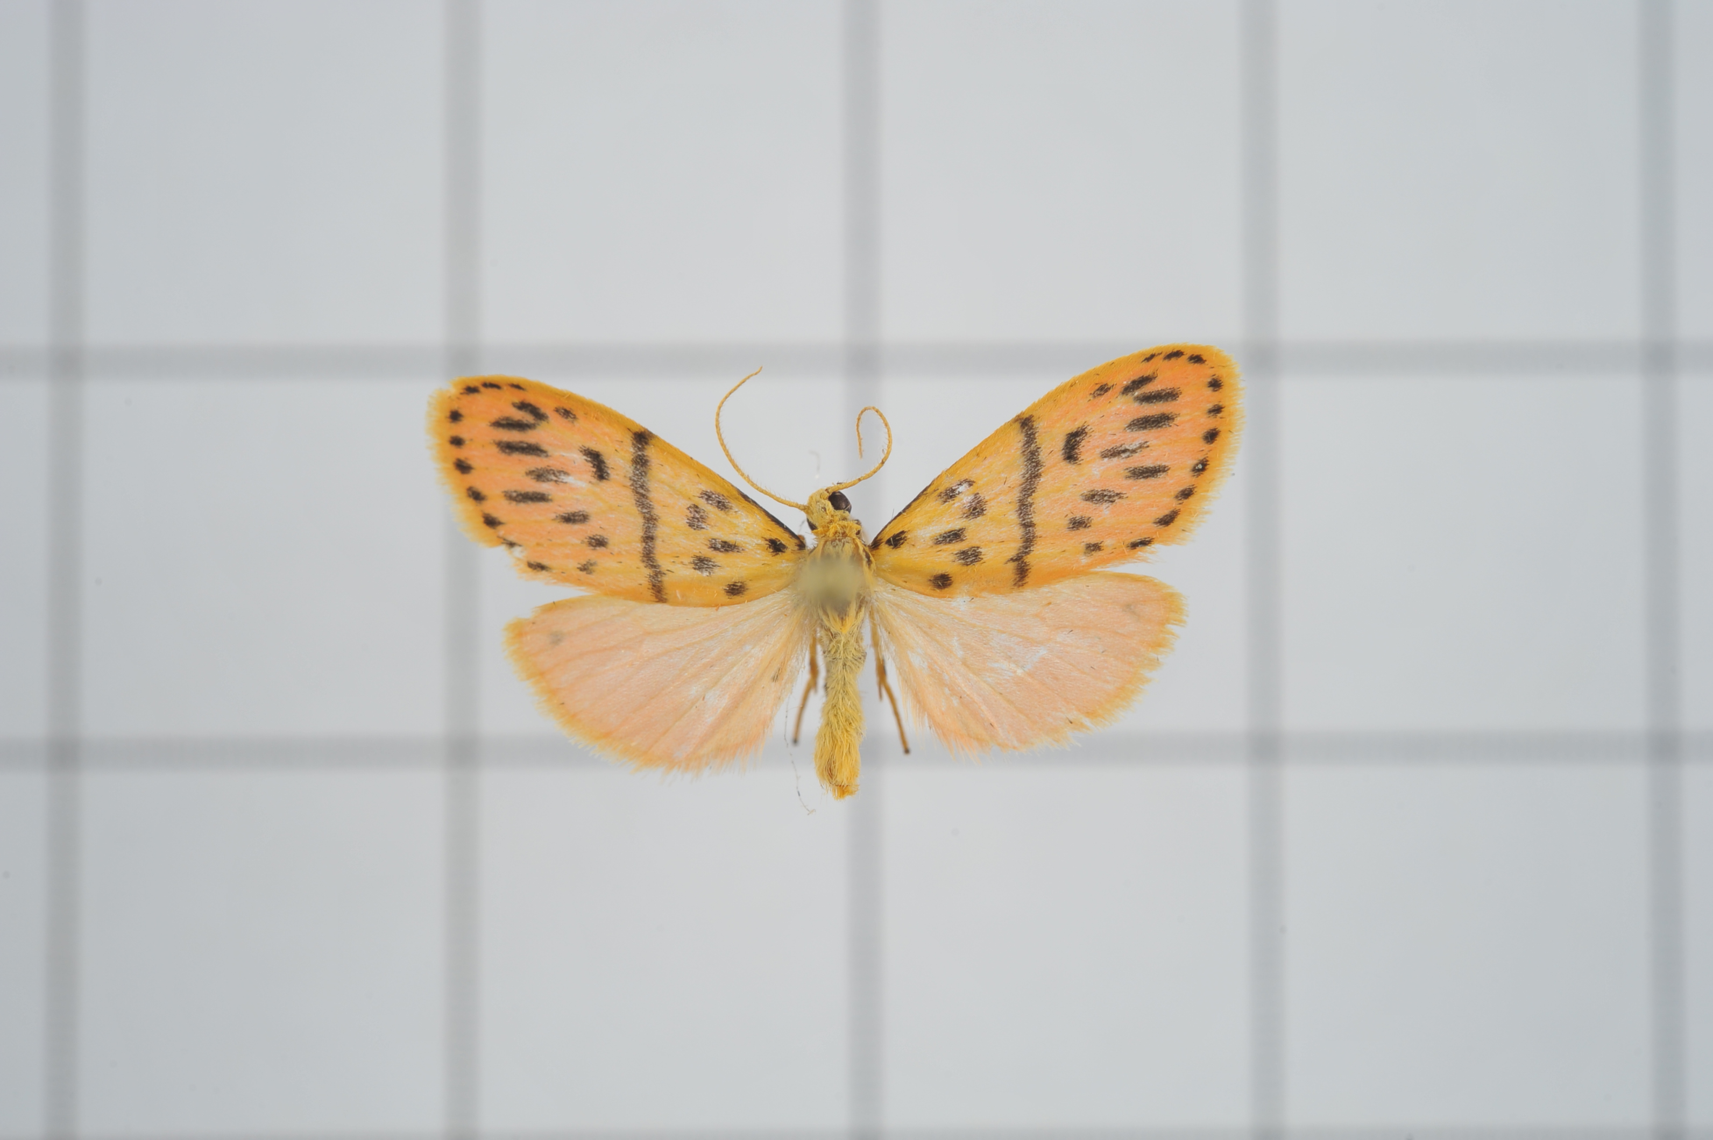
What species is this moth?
Miltochrista arcuata
